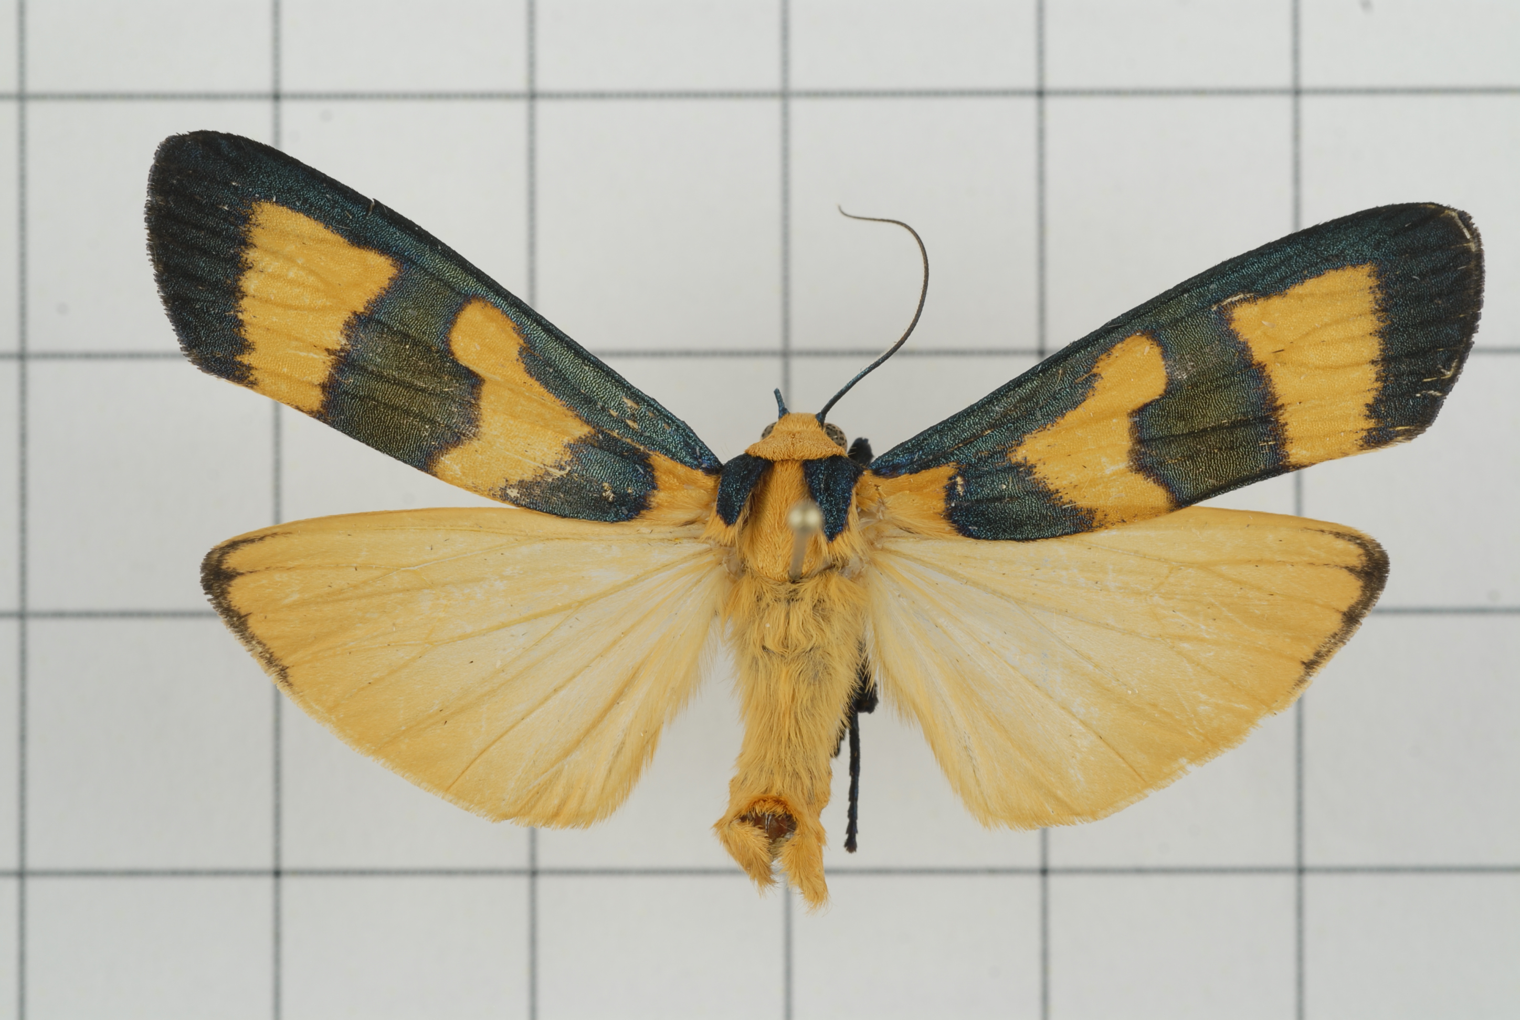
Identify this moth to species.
Chrysaeglia magnifica
